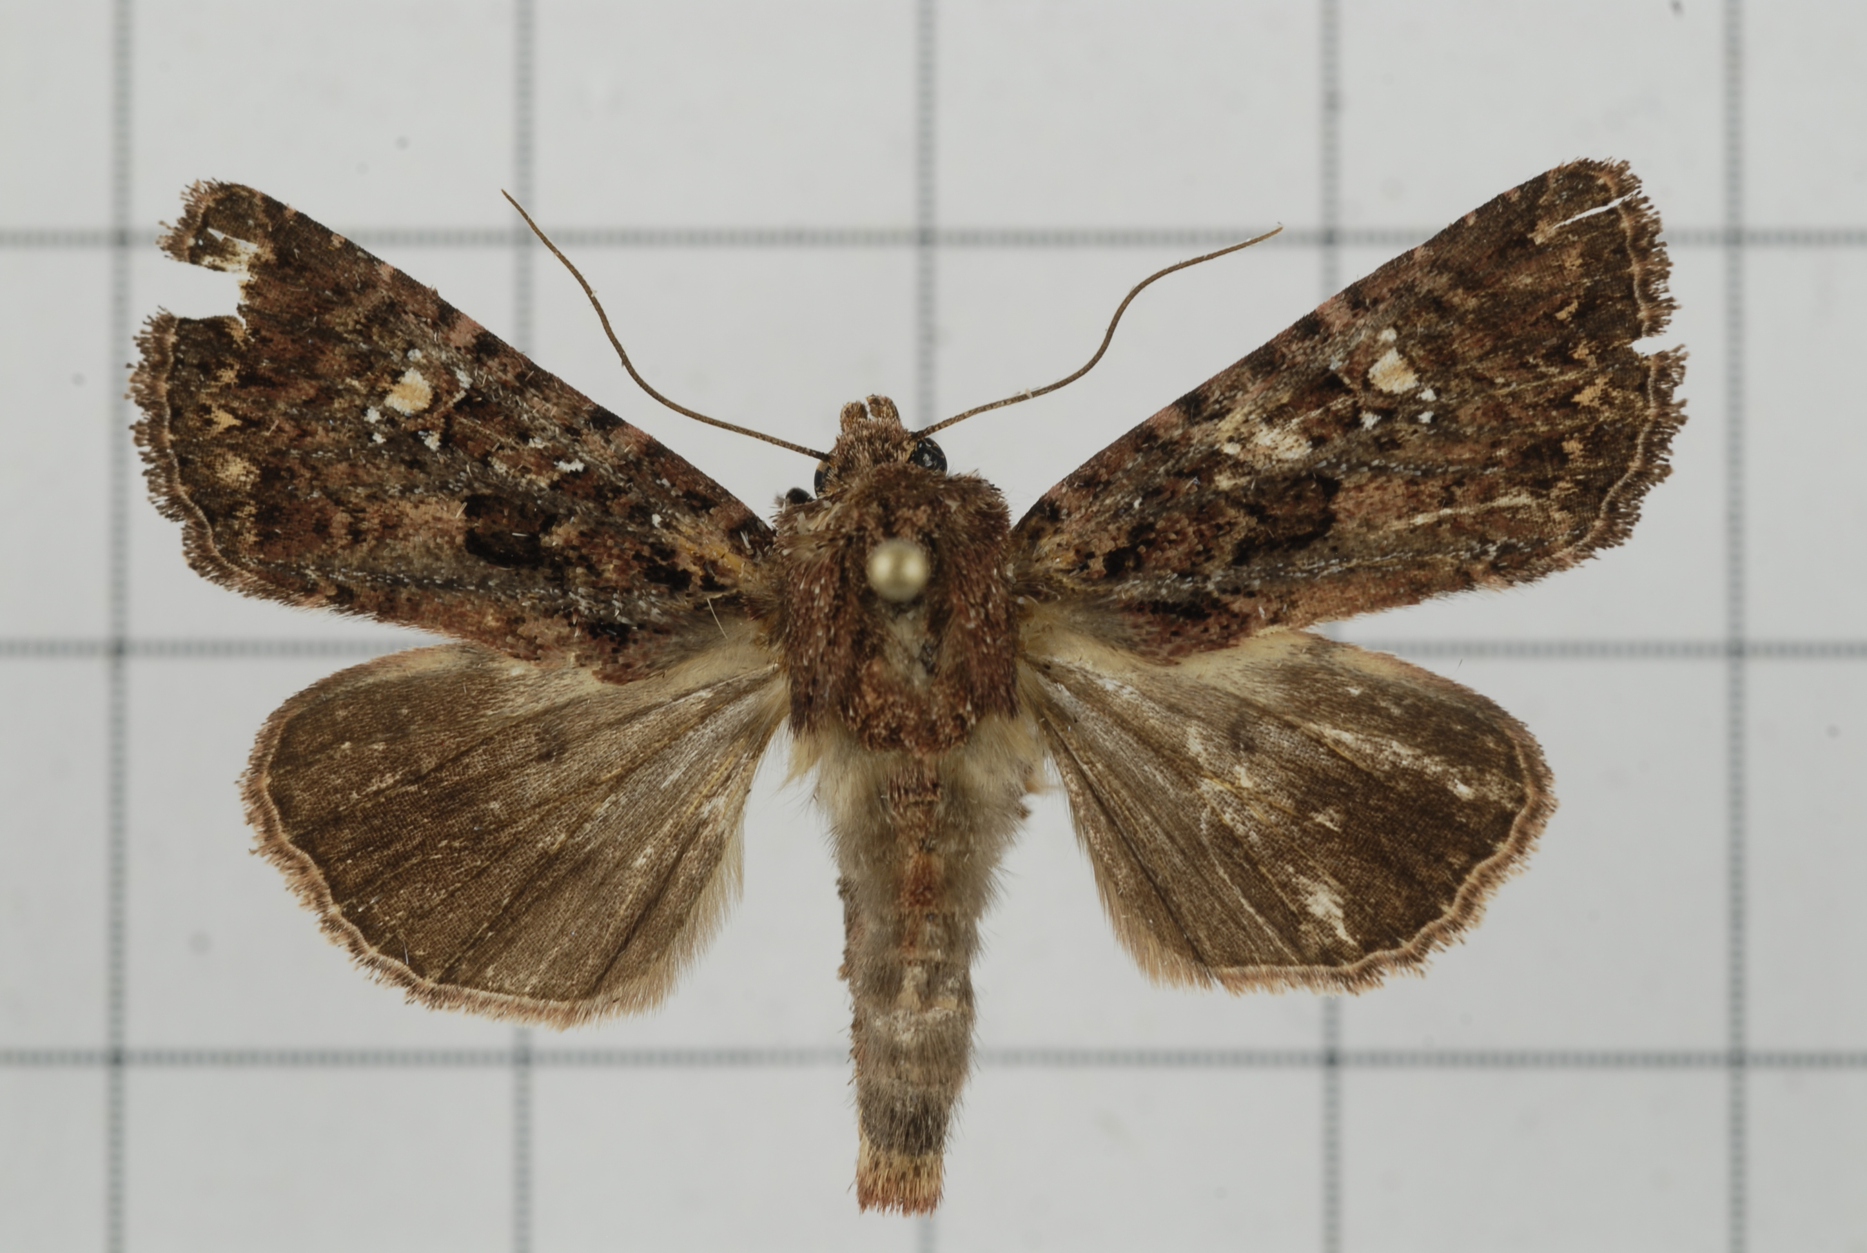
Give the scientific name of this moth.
Feliniopsis tripunctata
